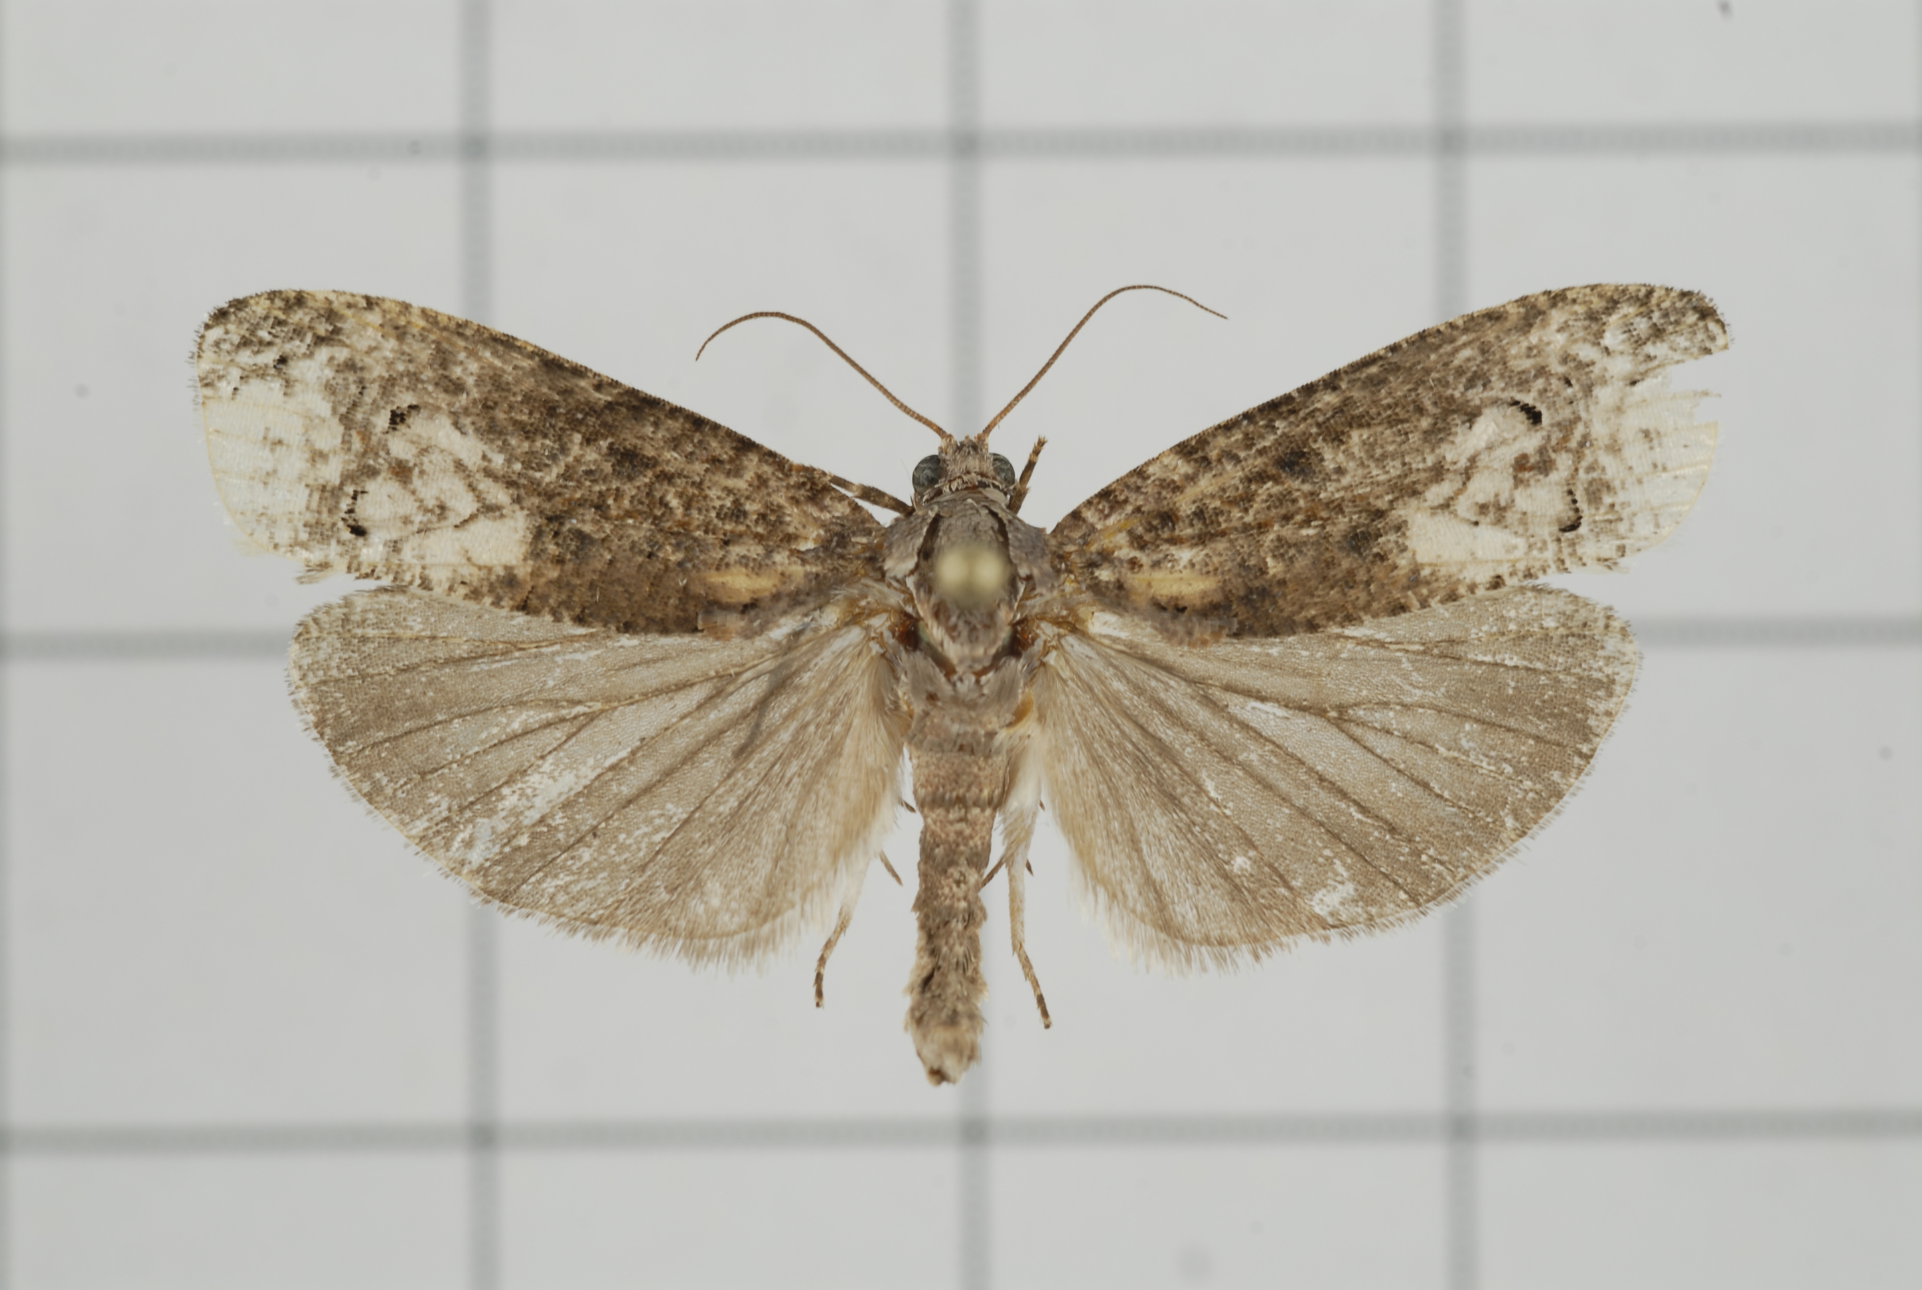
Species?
Arcesis threnodes
